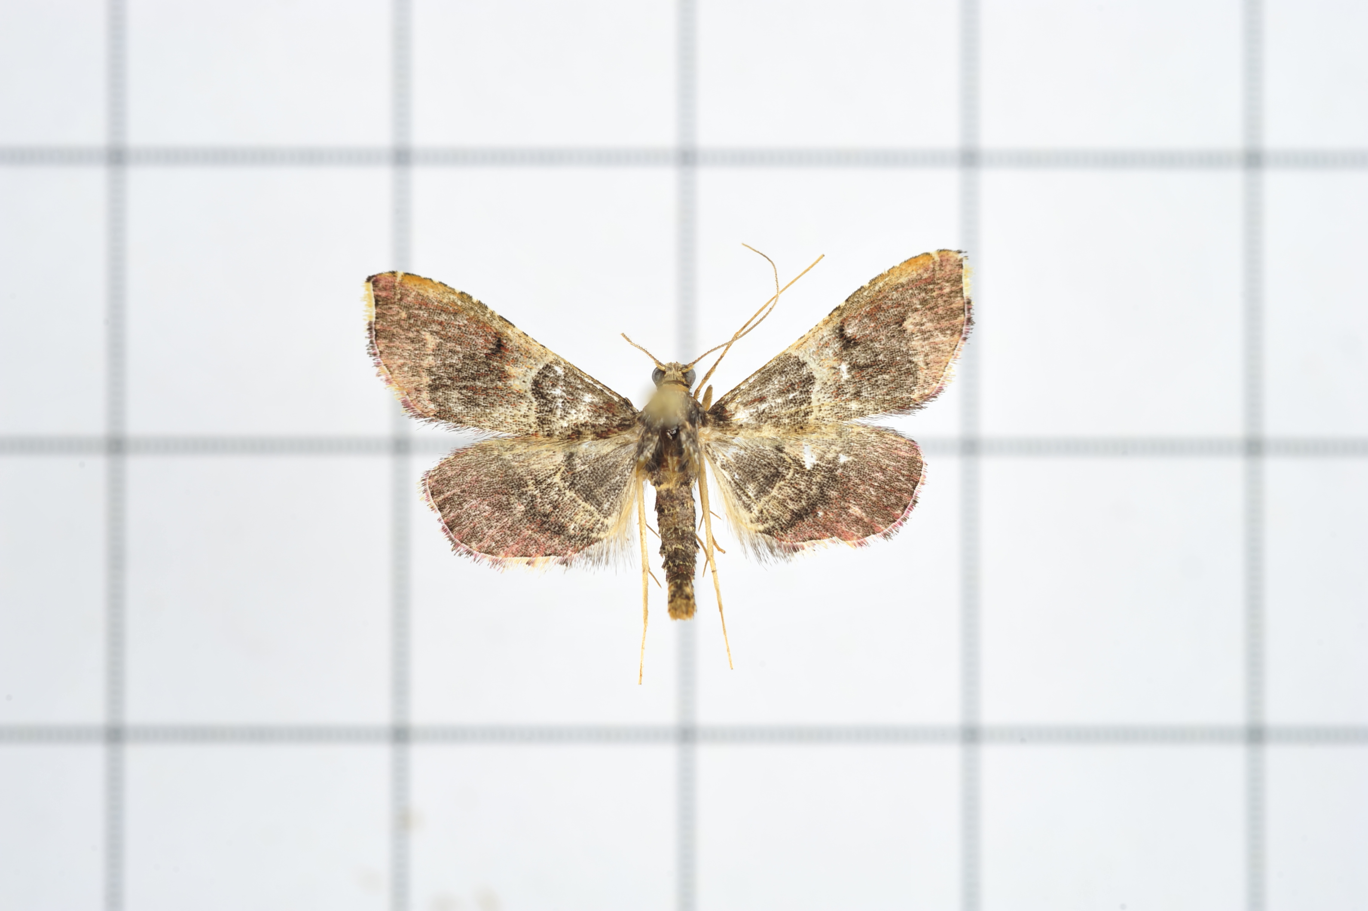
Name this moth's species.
Endotricha similata
